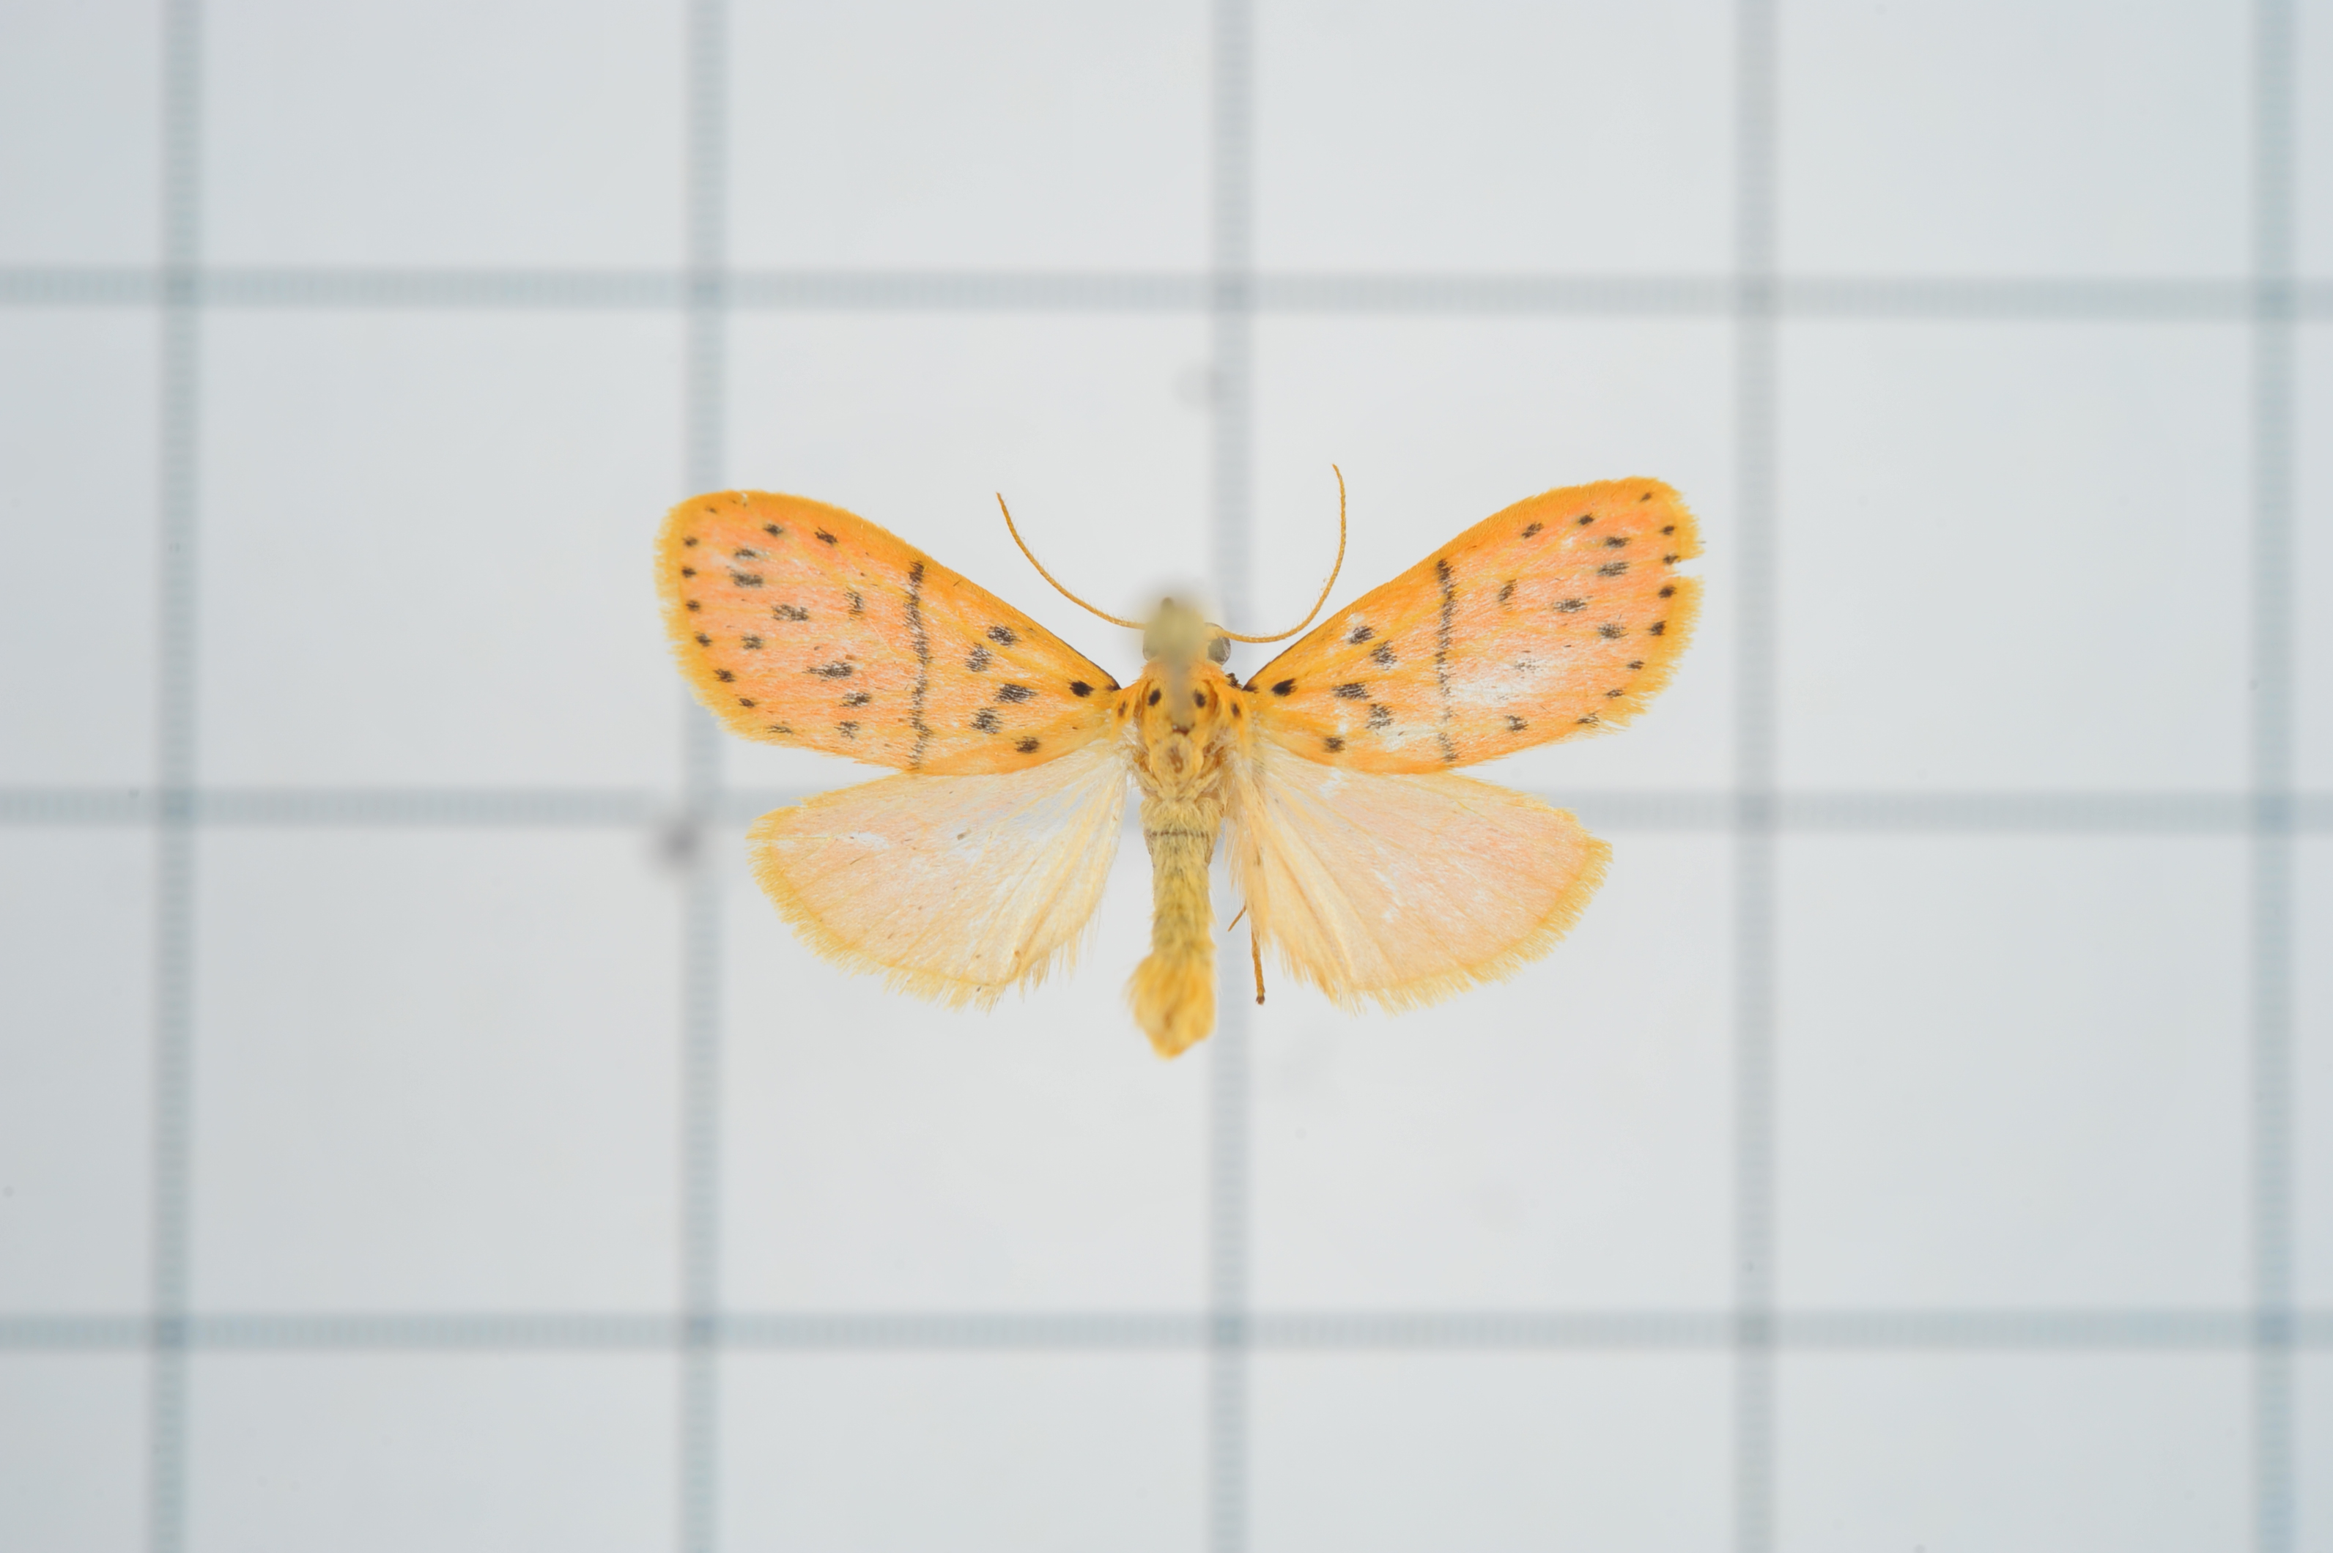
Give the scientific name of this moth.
Miltochrista arcuata
